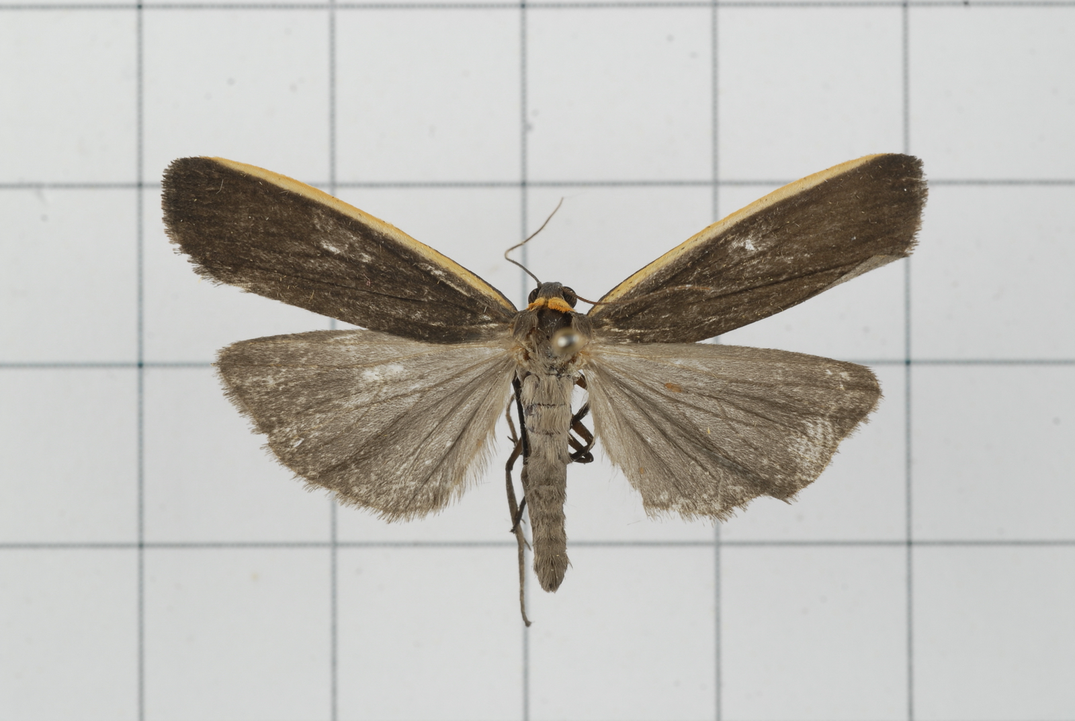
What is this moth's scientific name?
Ghoria bani
